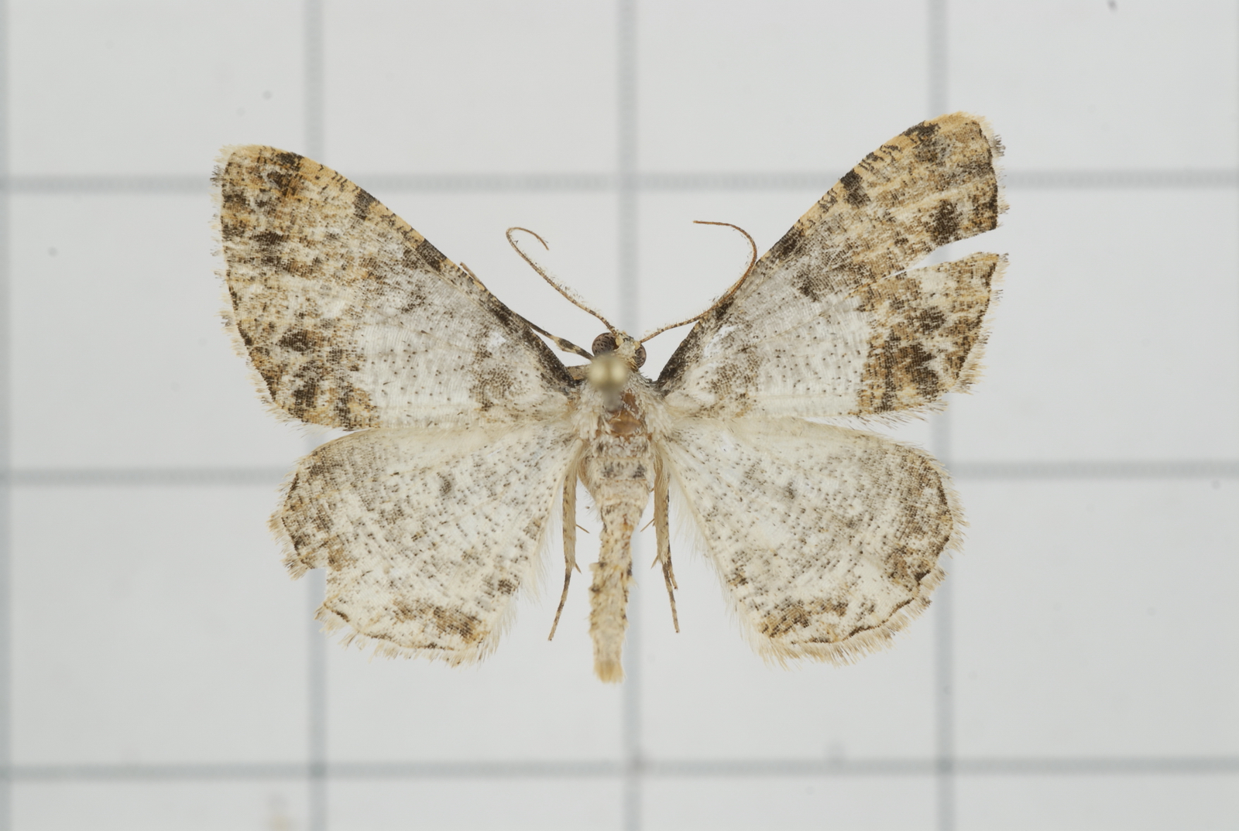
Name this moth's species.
Psilalcis albibasis
